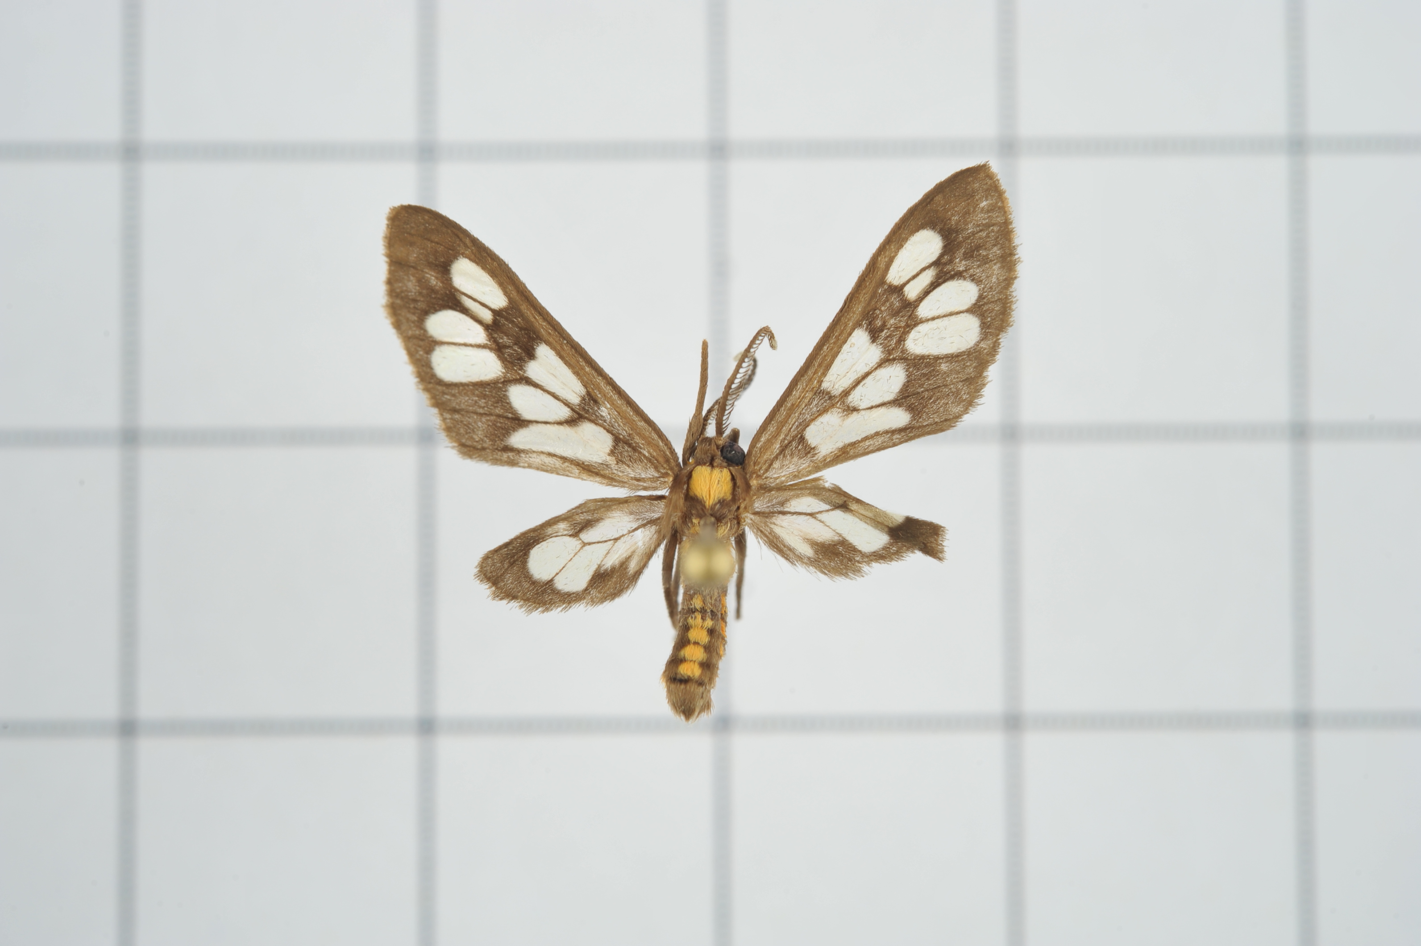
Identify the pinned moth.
Eressa confinis finitima
